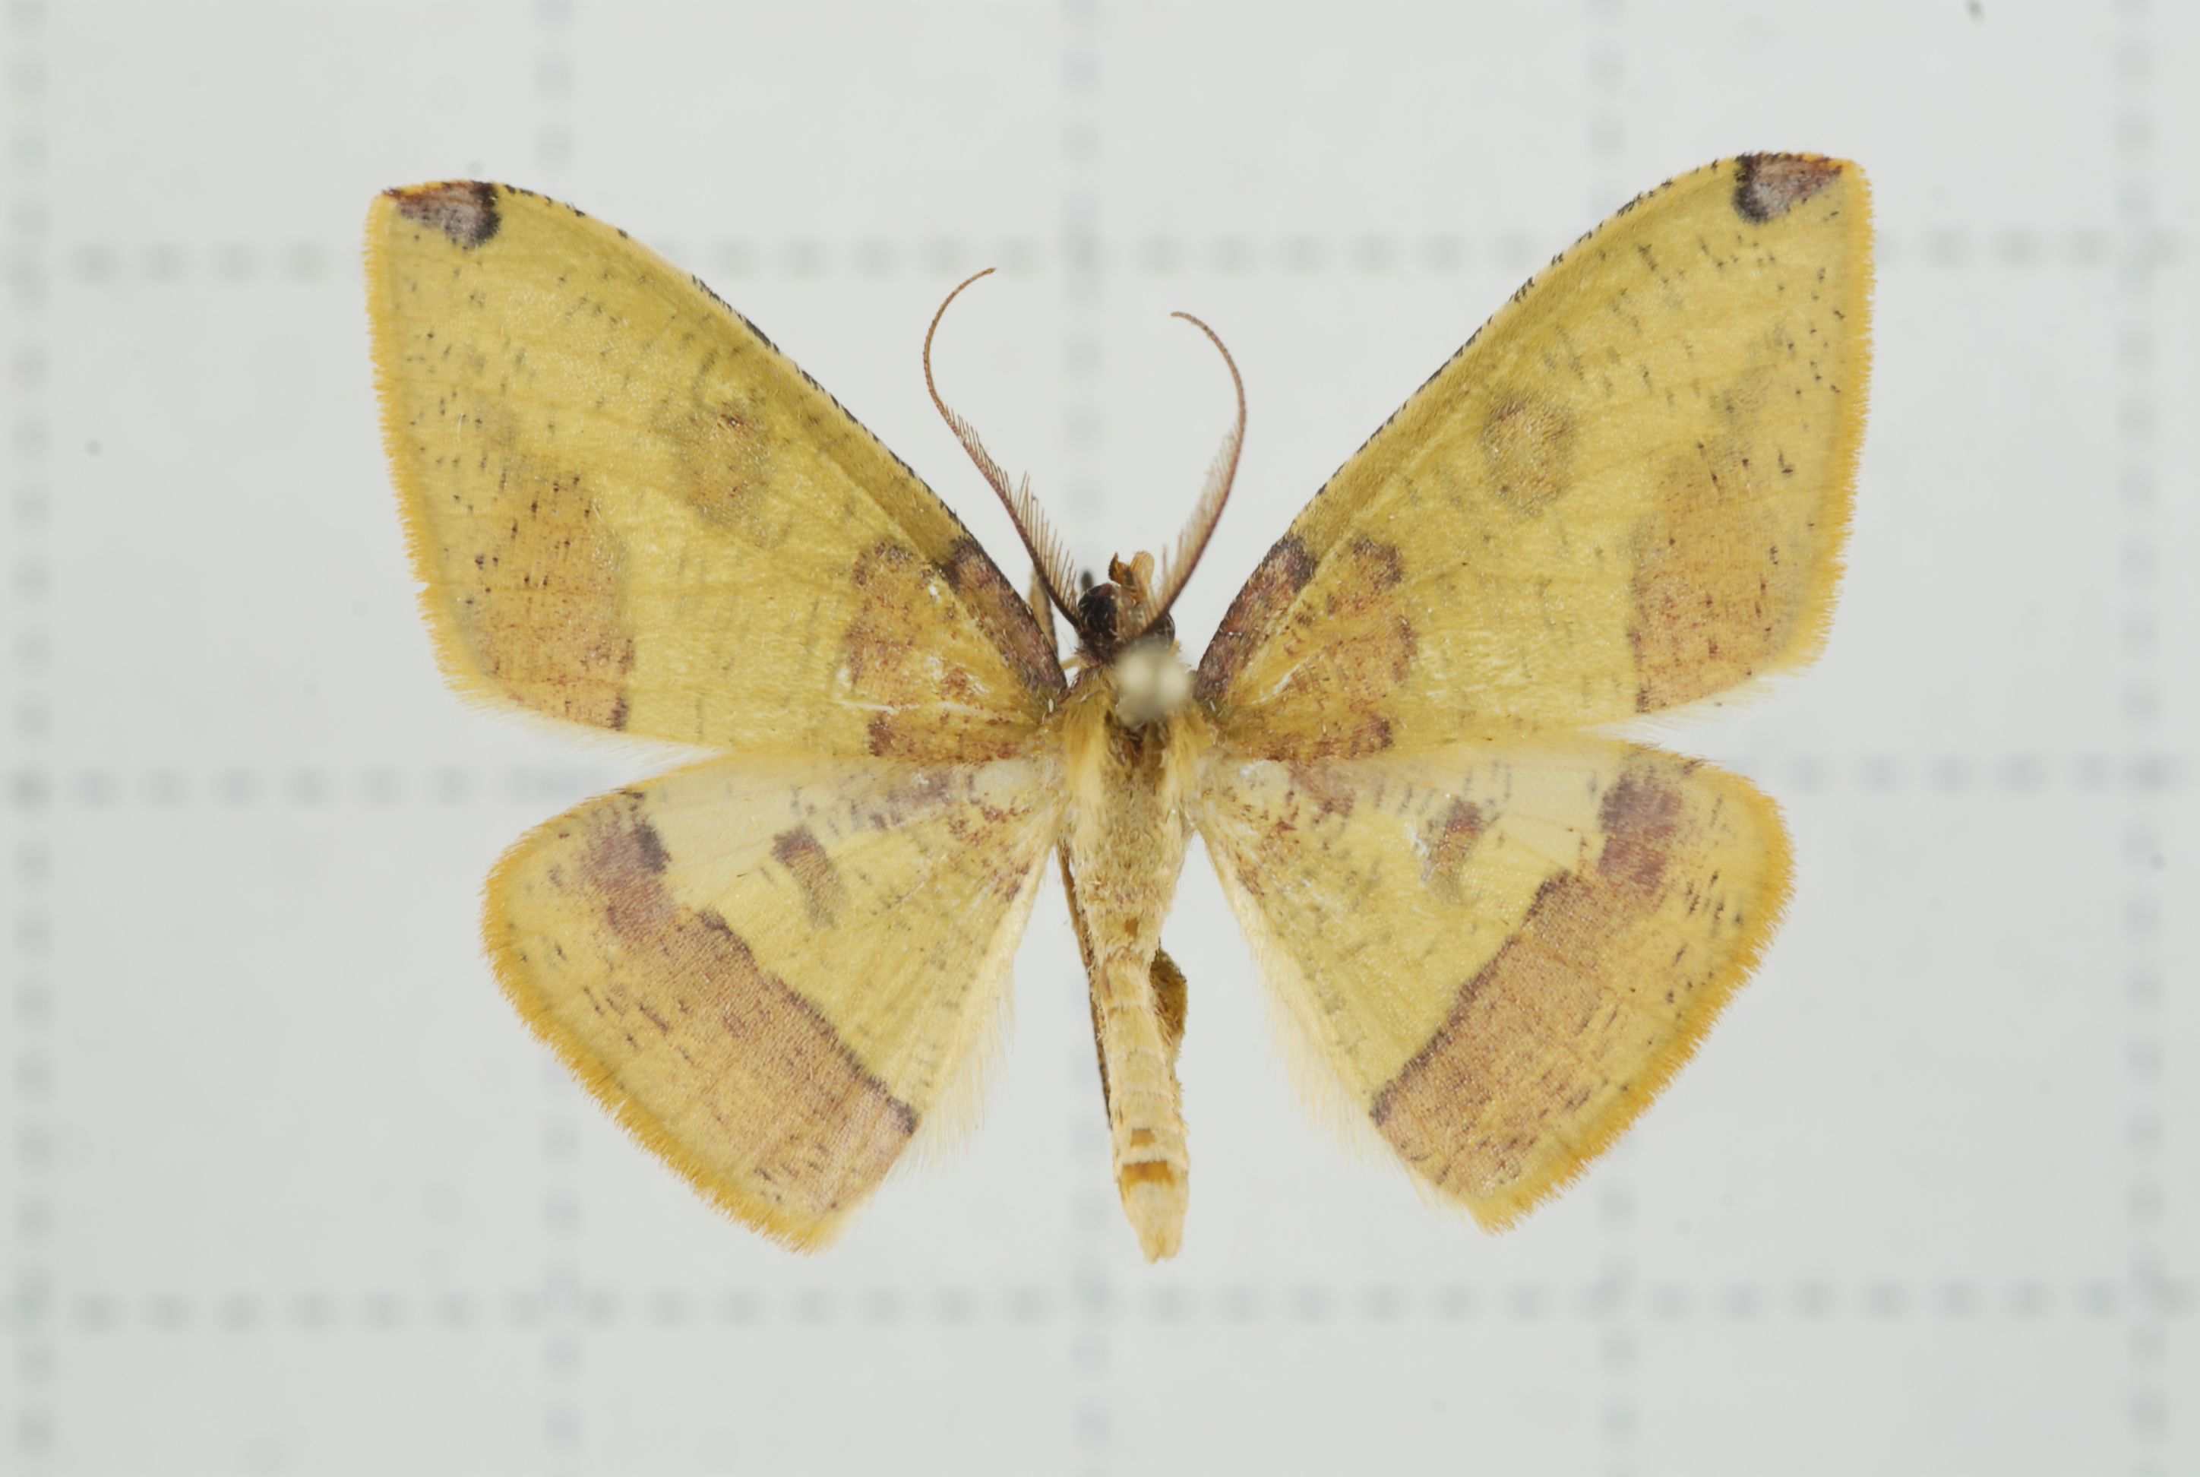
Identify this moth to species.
Heterolocha coccinea
